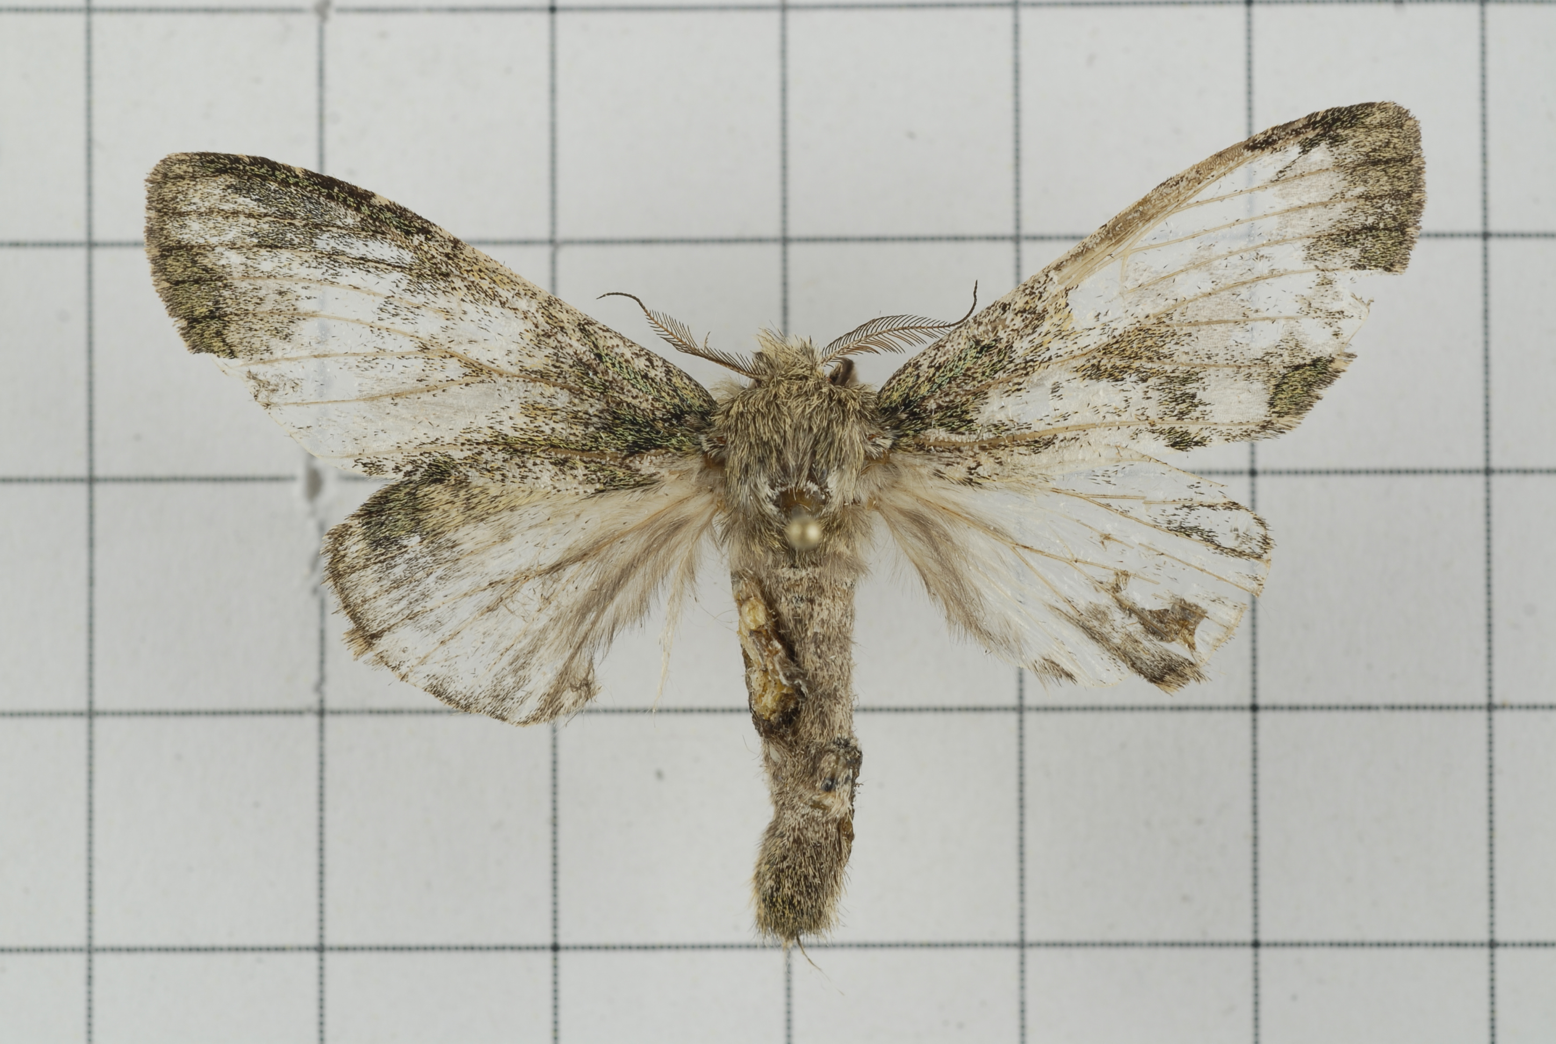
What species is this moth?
Syntypistis umbrosa
